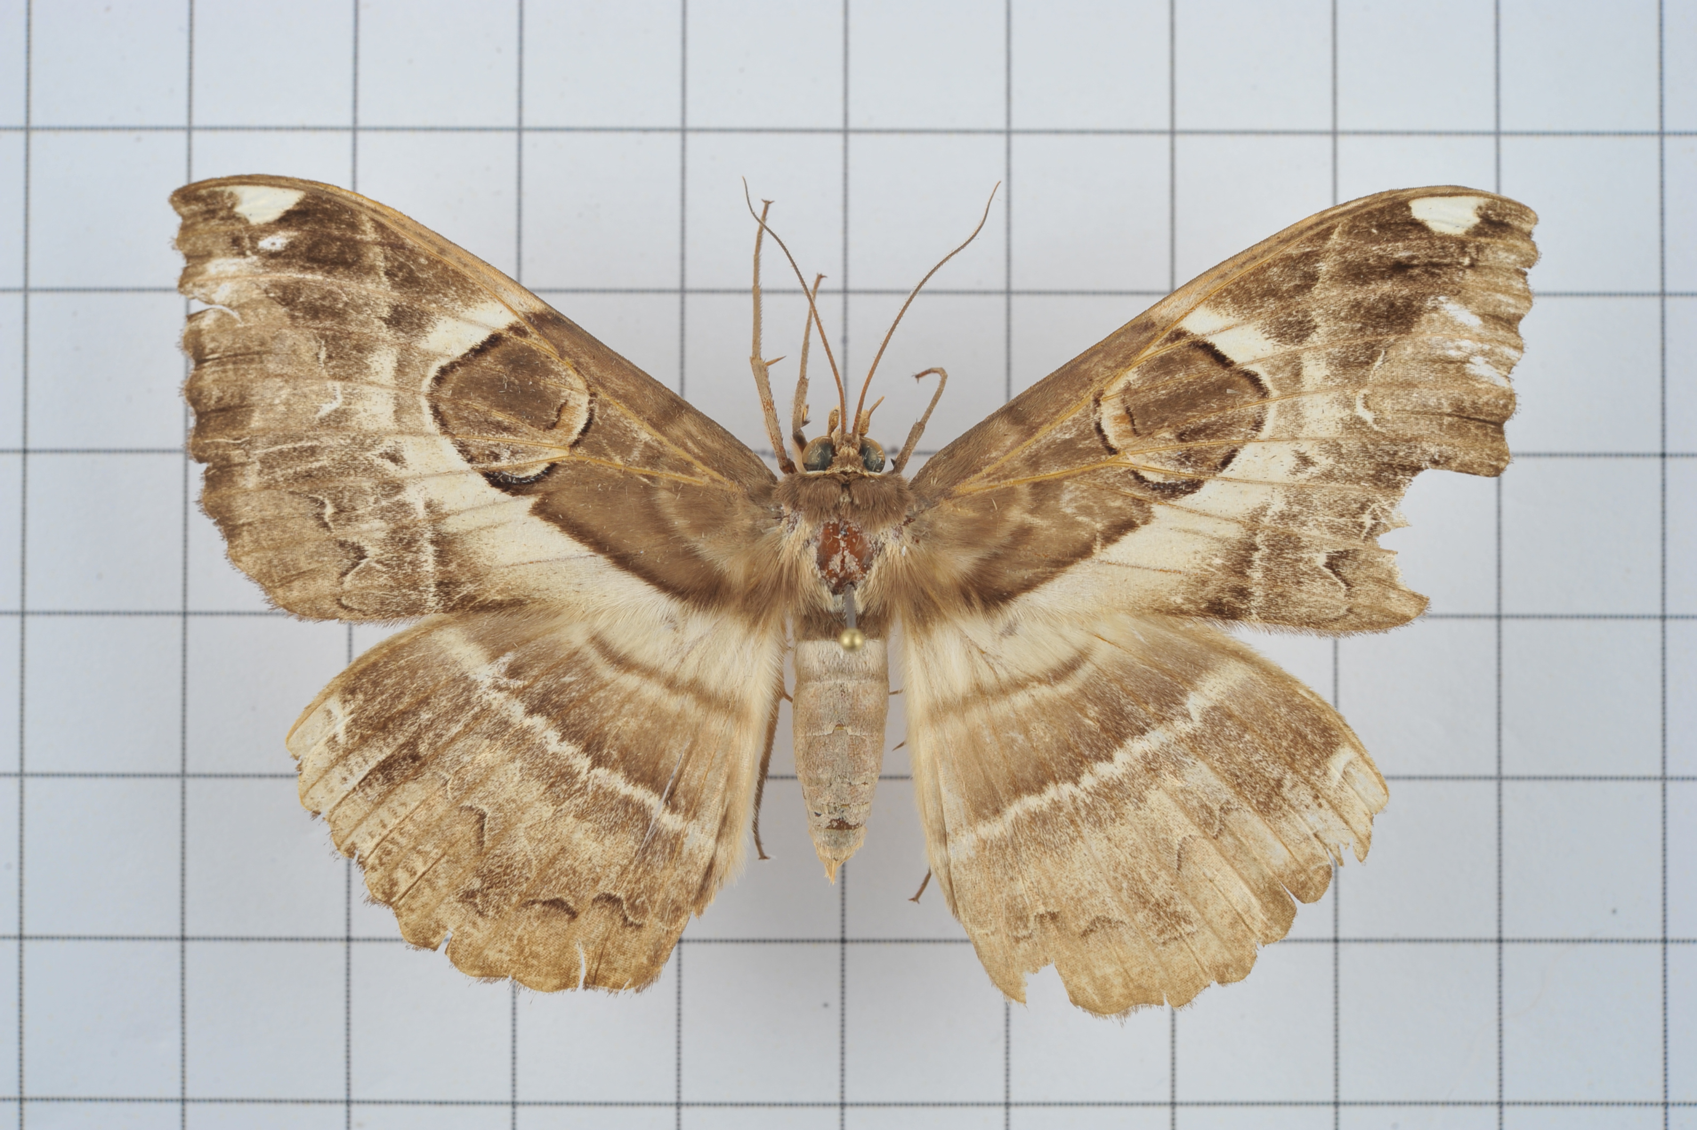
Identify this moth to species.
Erebus ephesperis
